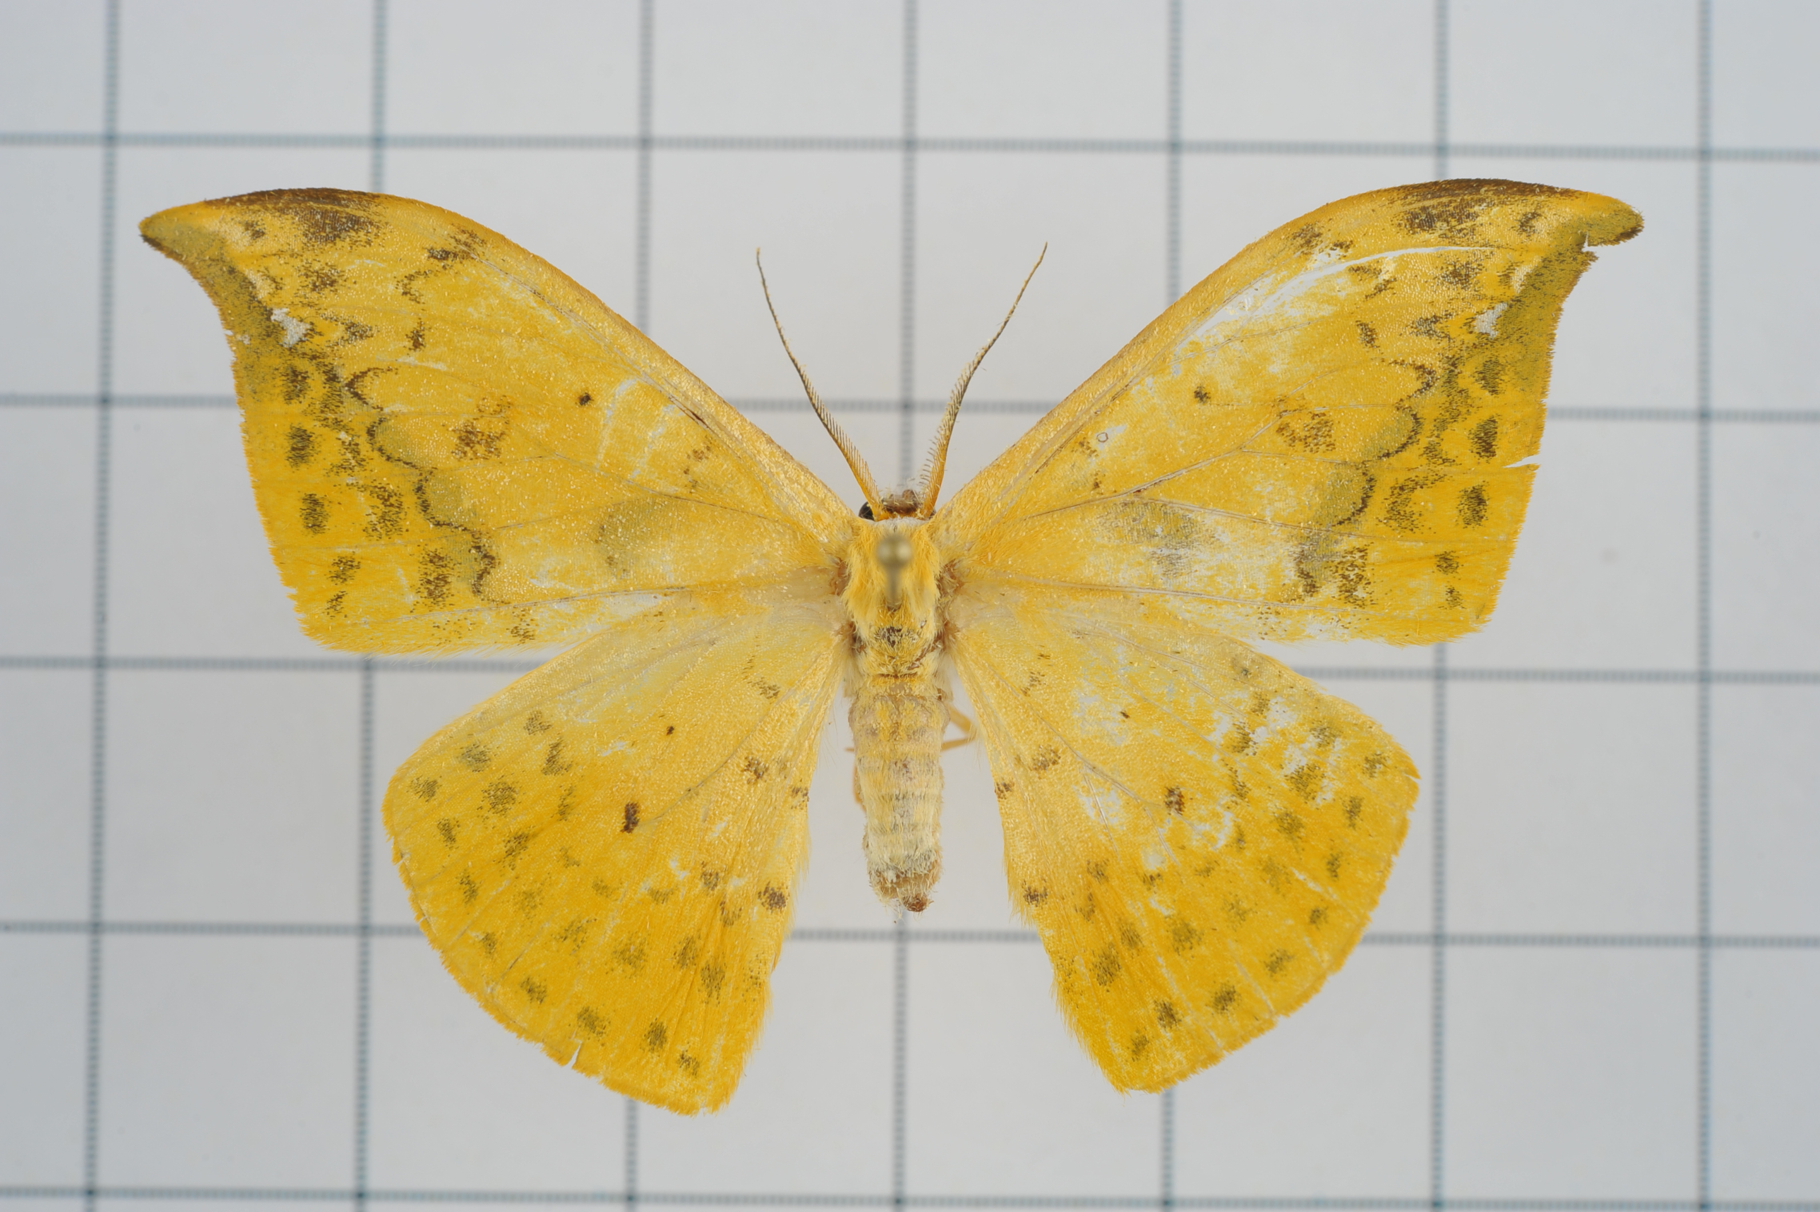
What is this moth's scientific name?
Tridrepana flava flava
